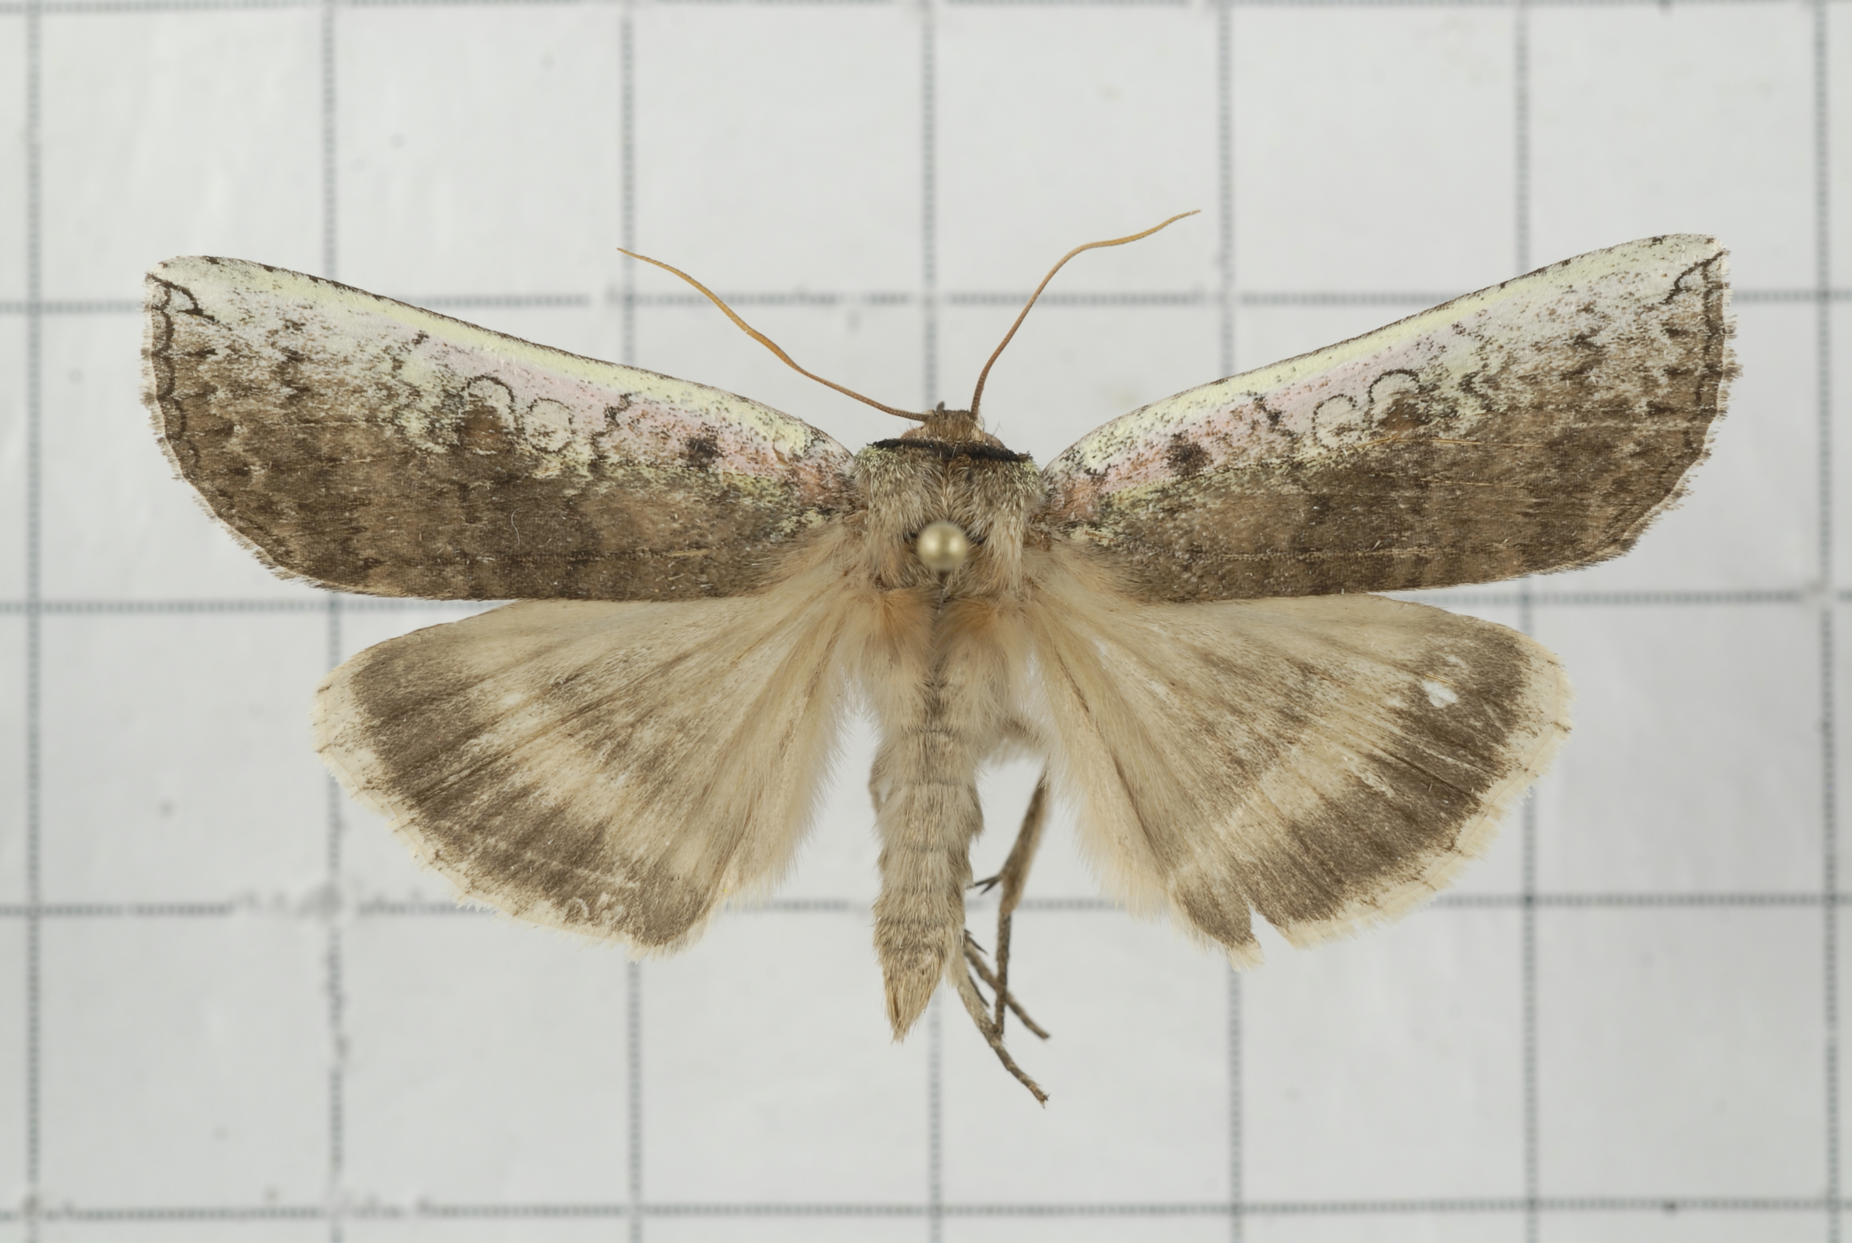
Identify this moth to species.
Tethea oberthueri taiwana
